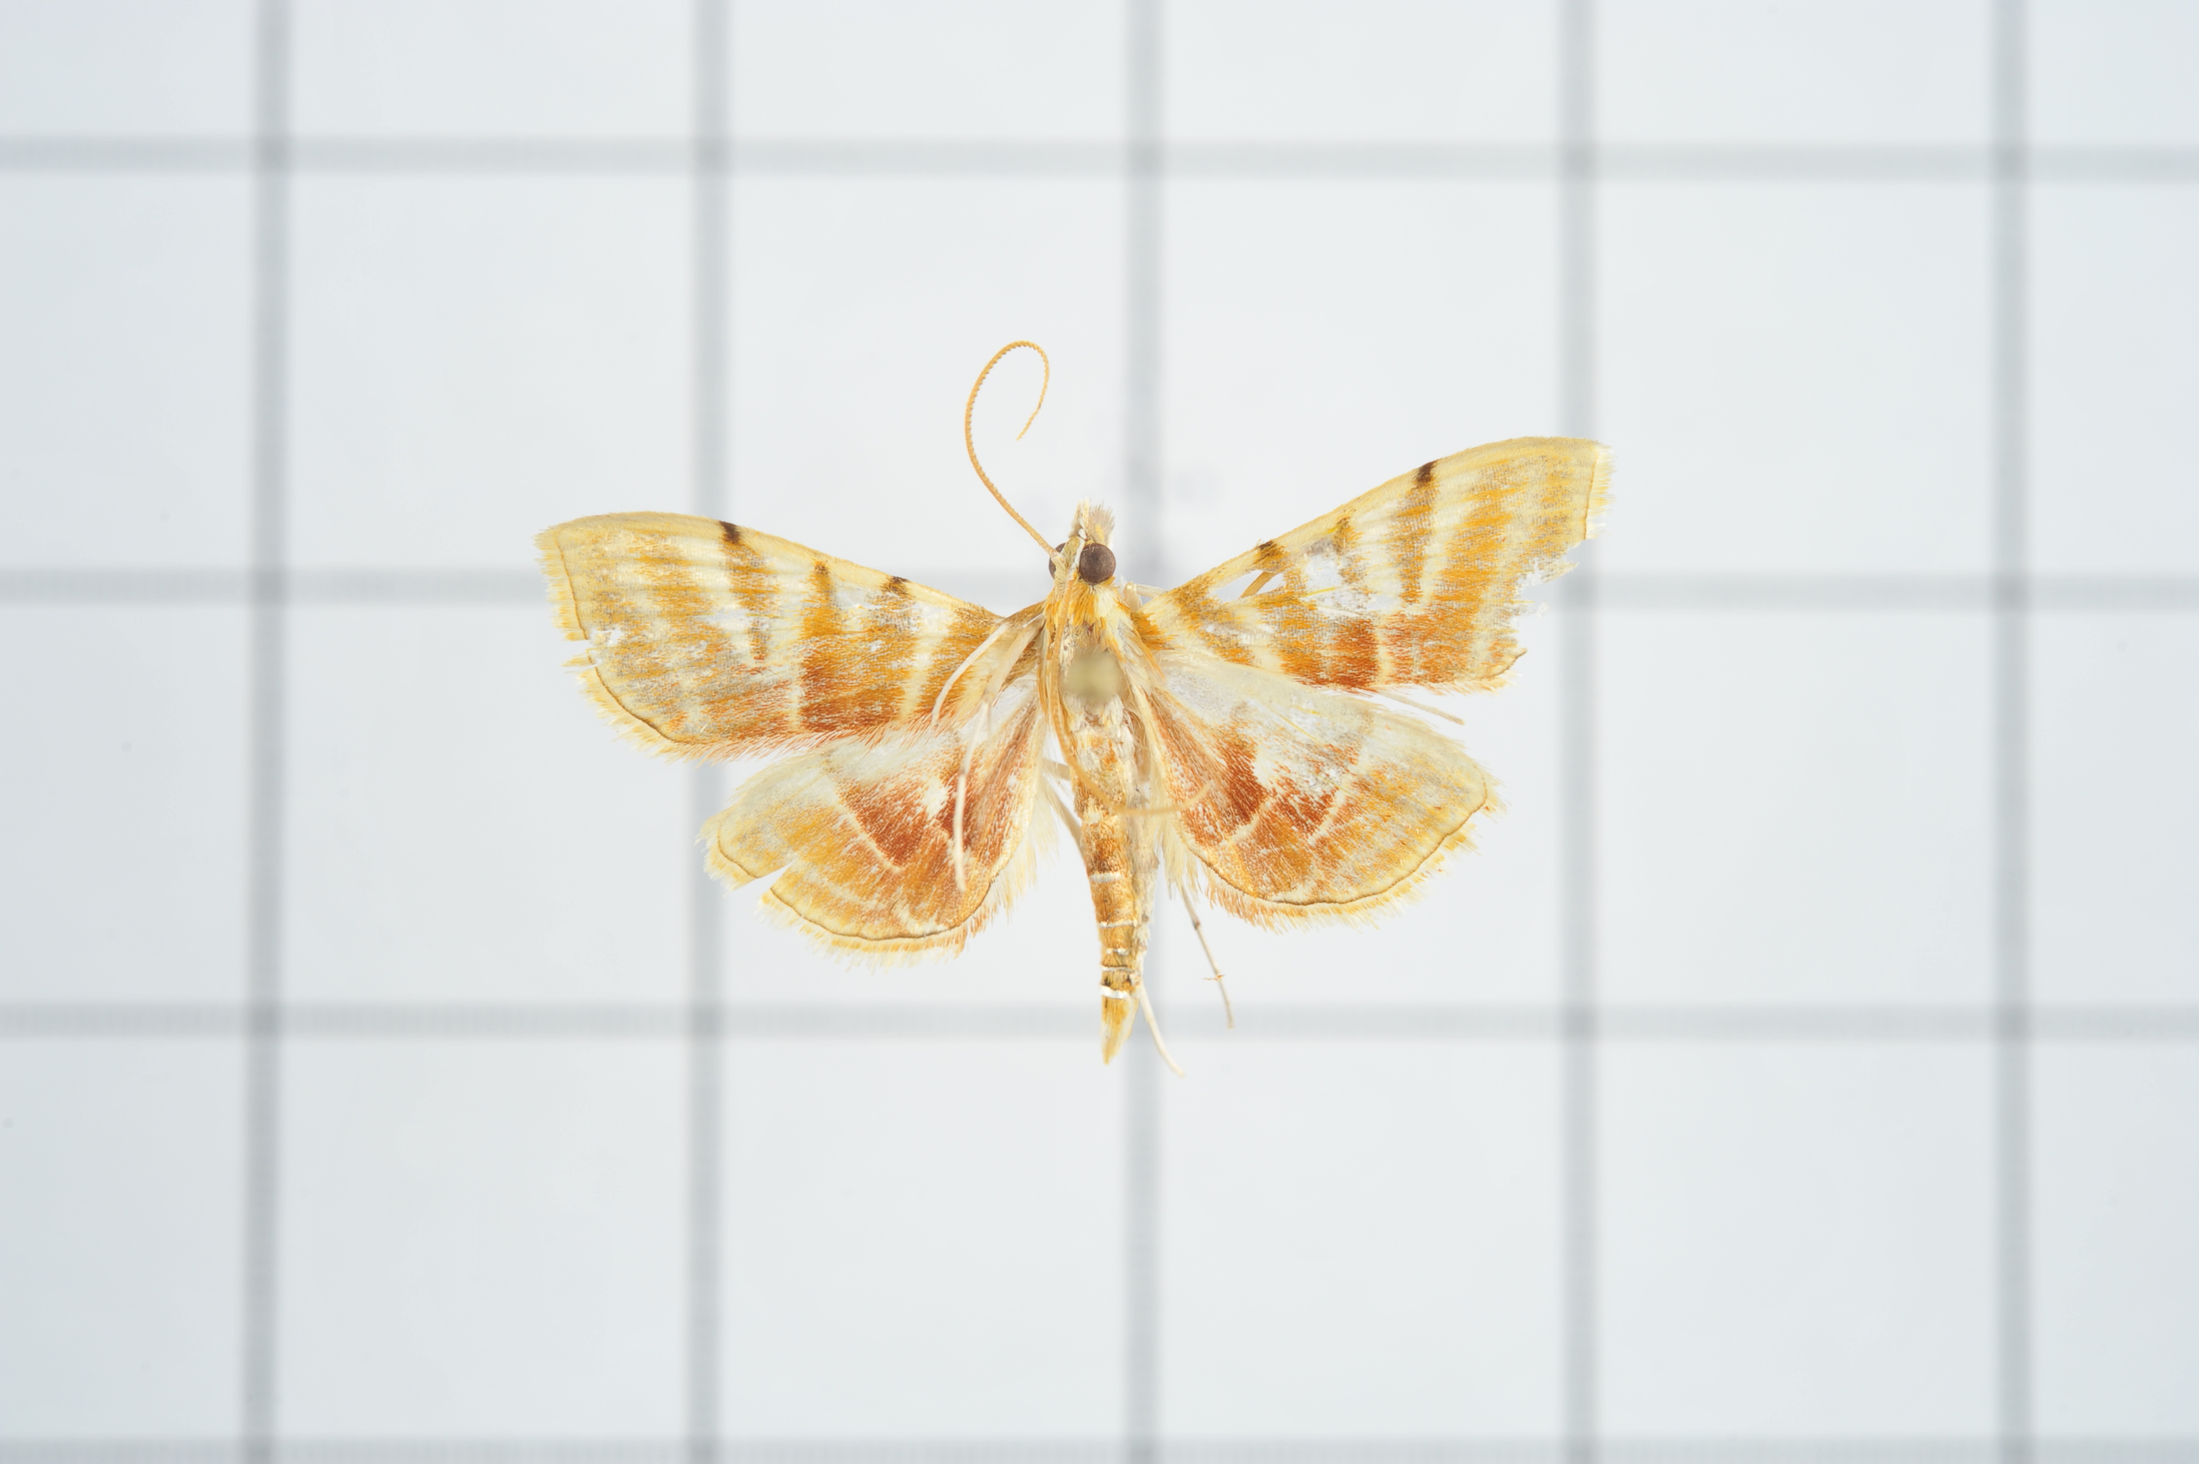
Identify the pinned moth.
Pagyda auroralis
